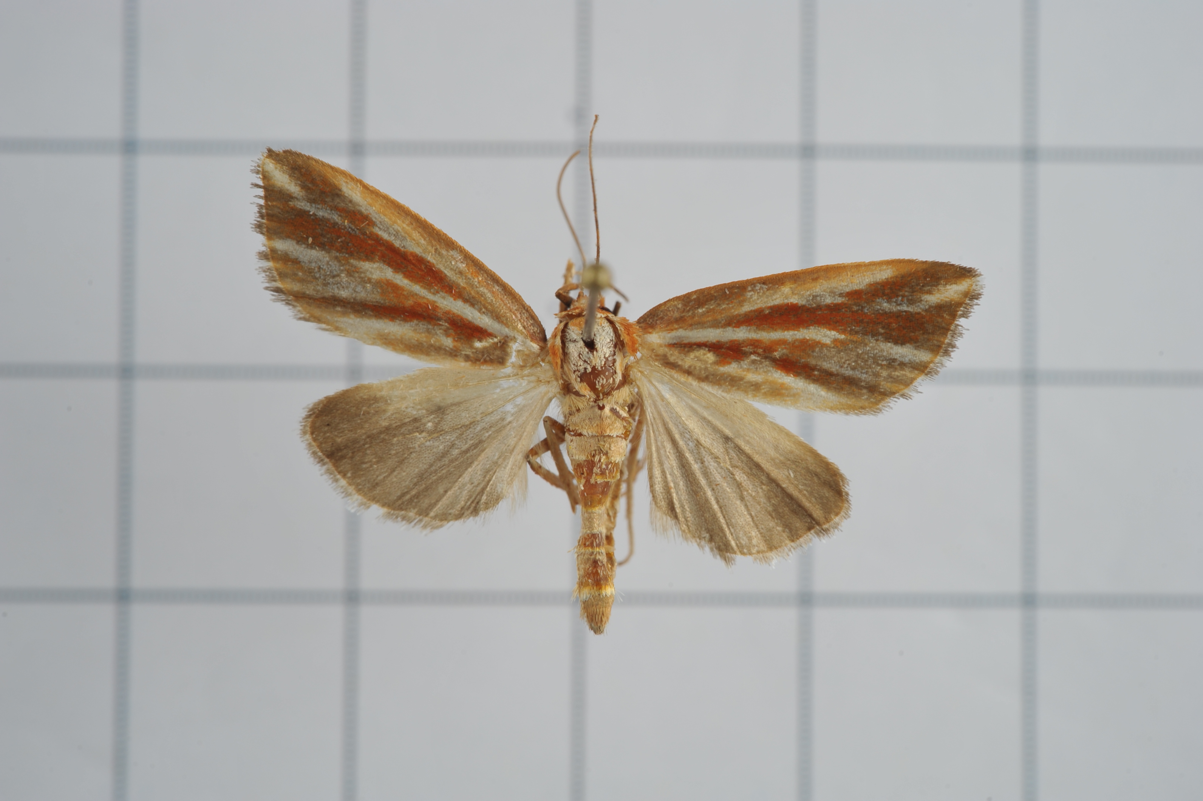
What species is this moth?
Narangodes confluens
